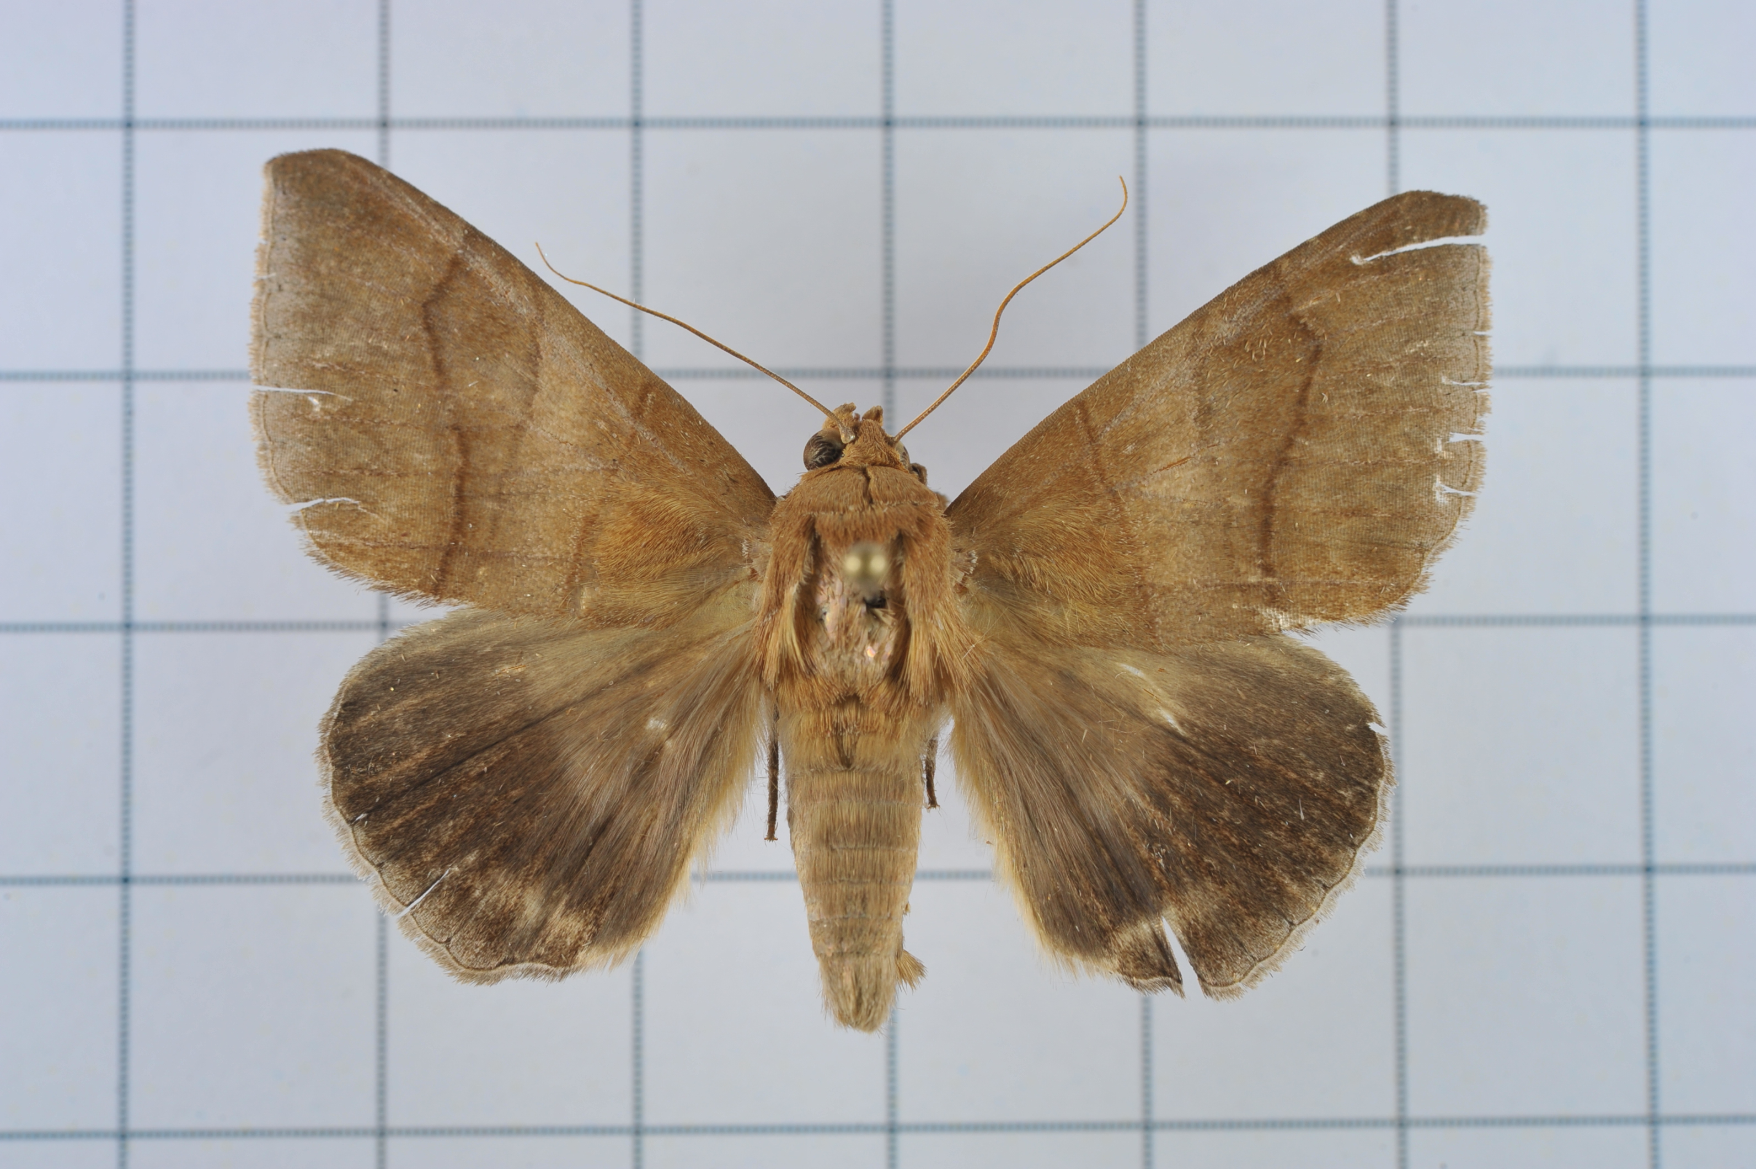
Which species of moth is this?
Bastilla absentimacula
